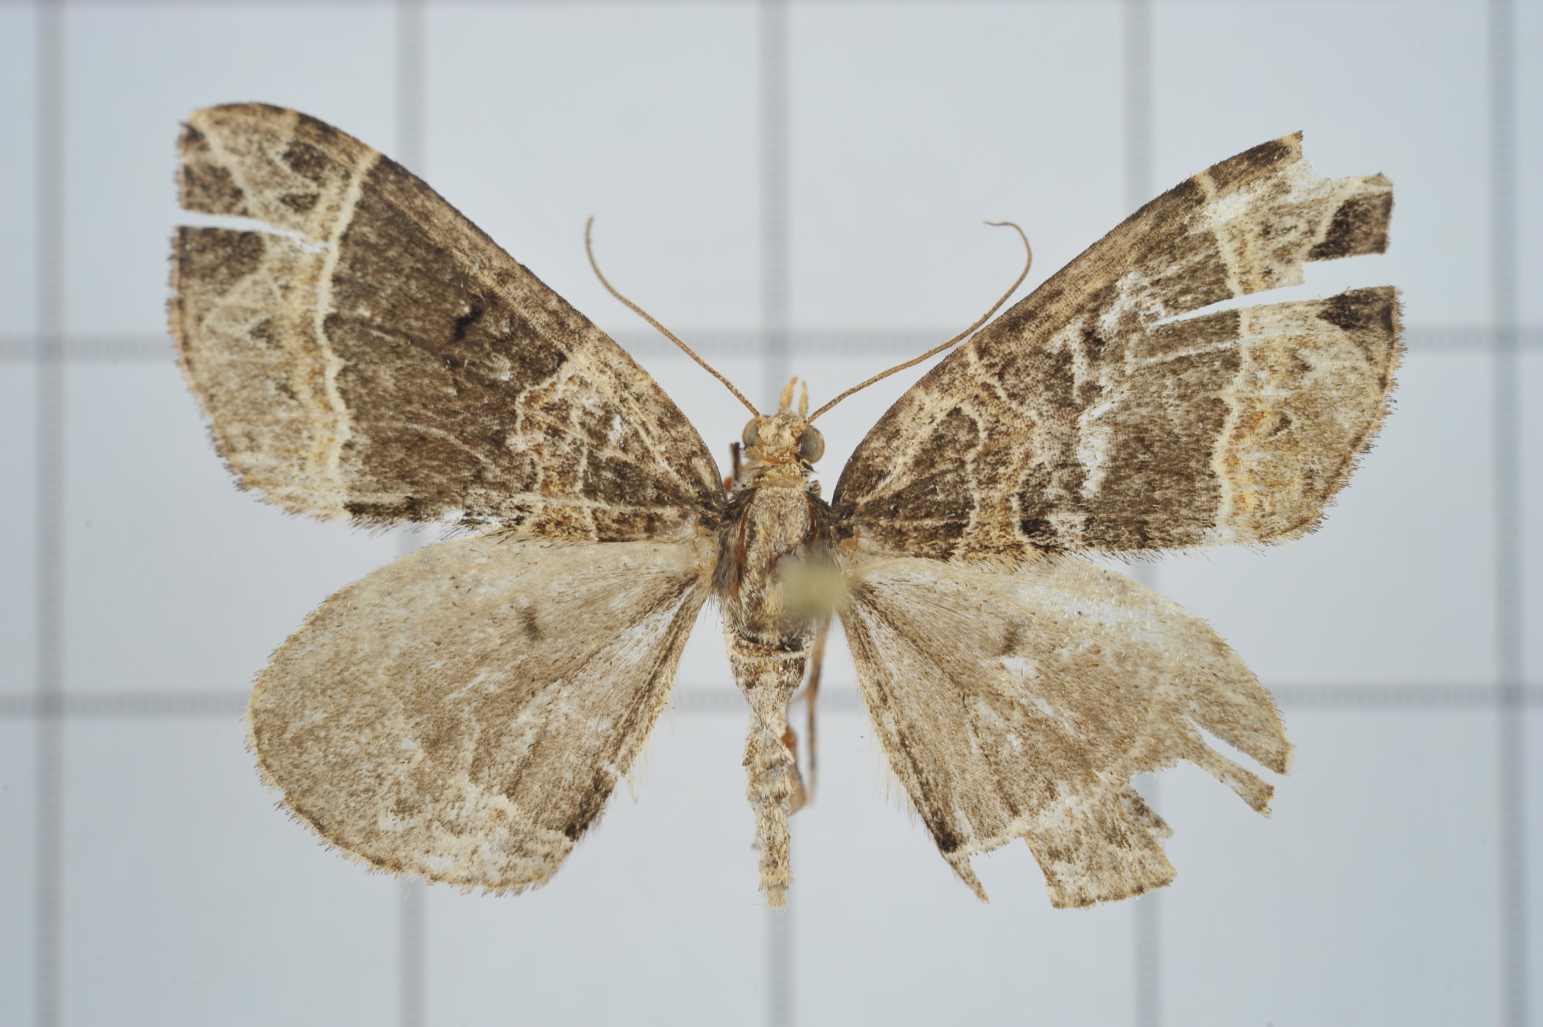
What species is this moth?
Ecliptopera umbrosaria stathera
